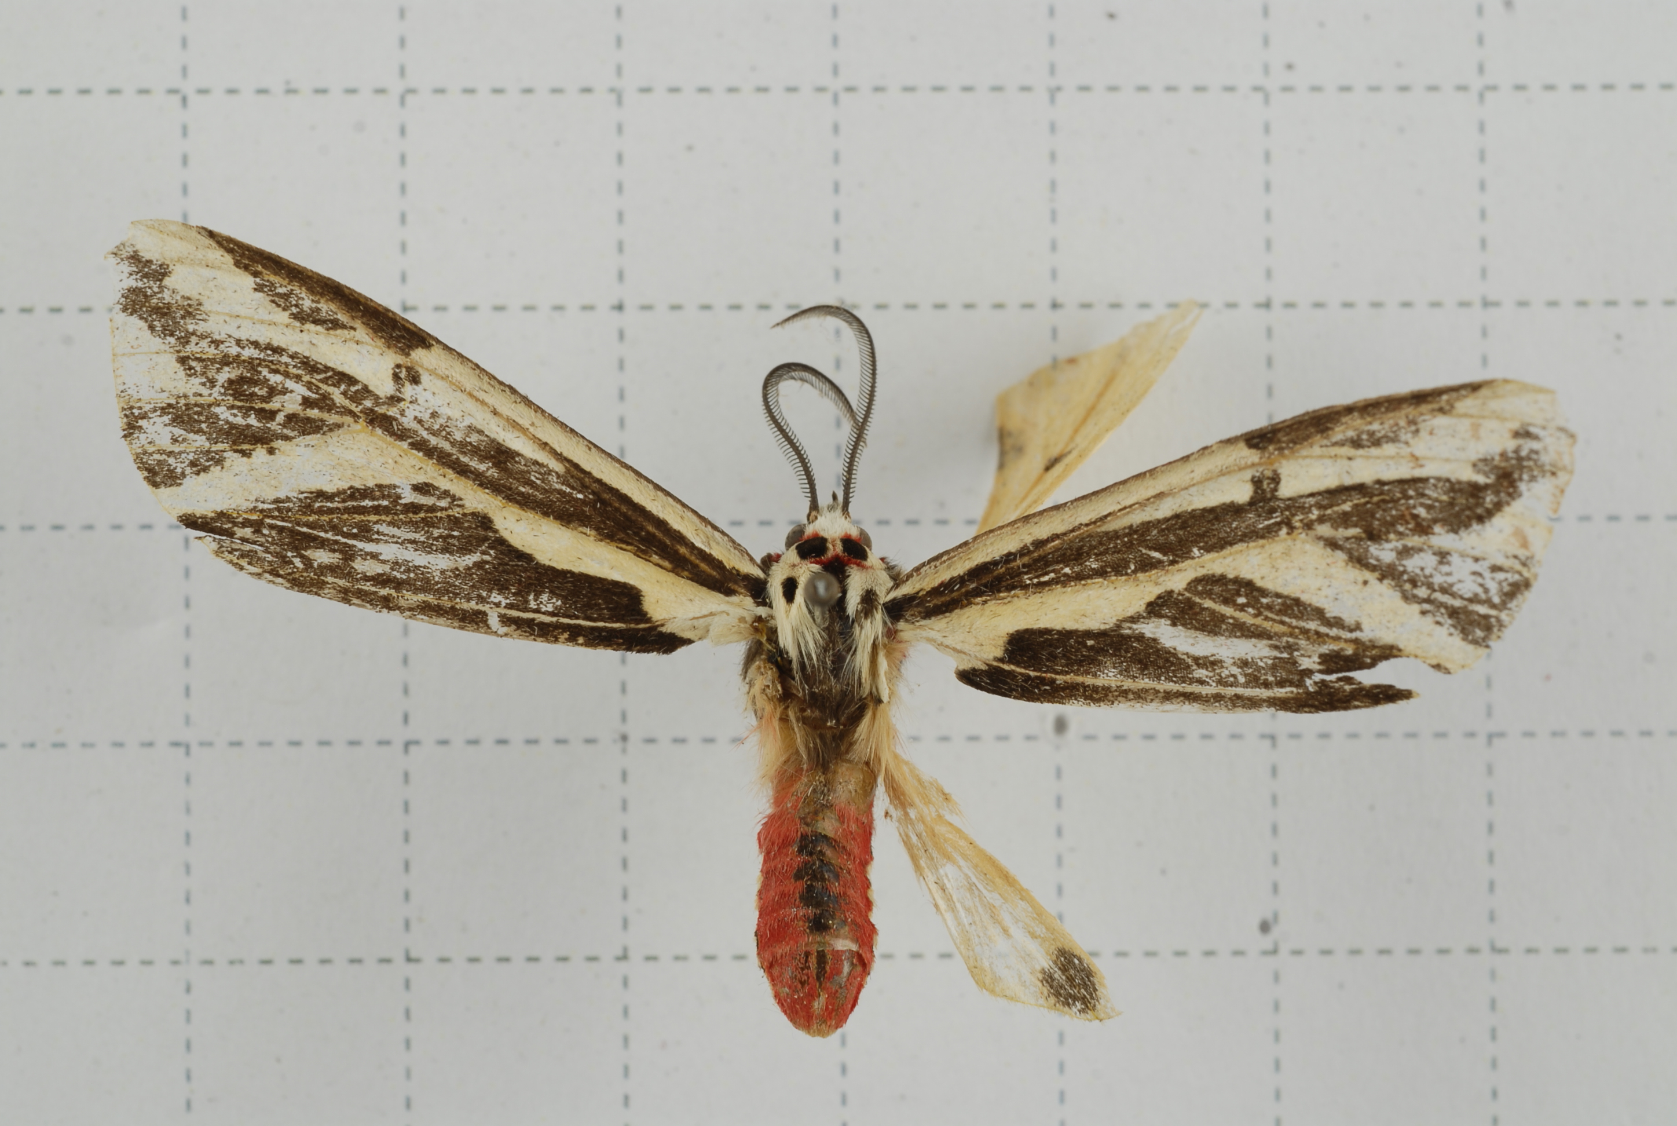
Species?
Paraspilarctia magna
